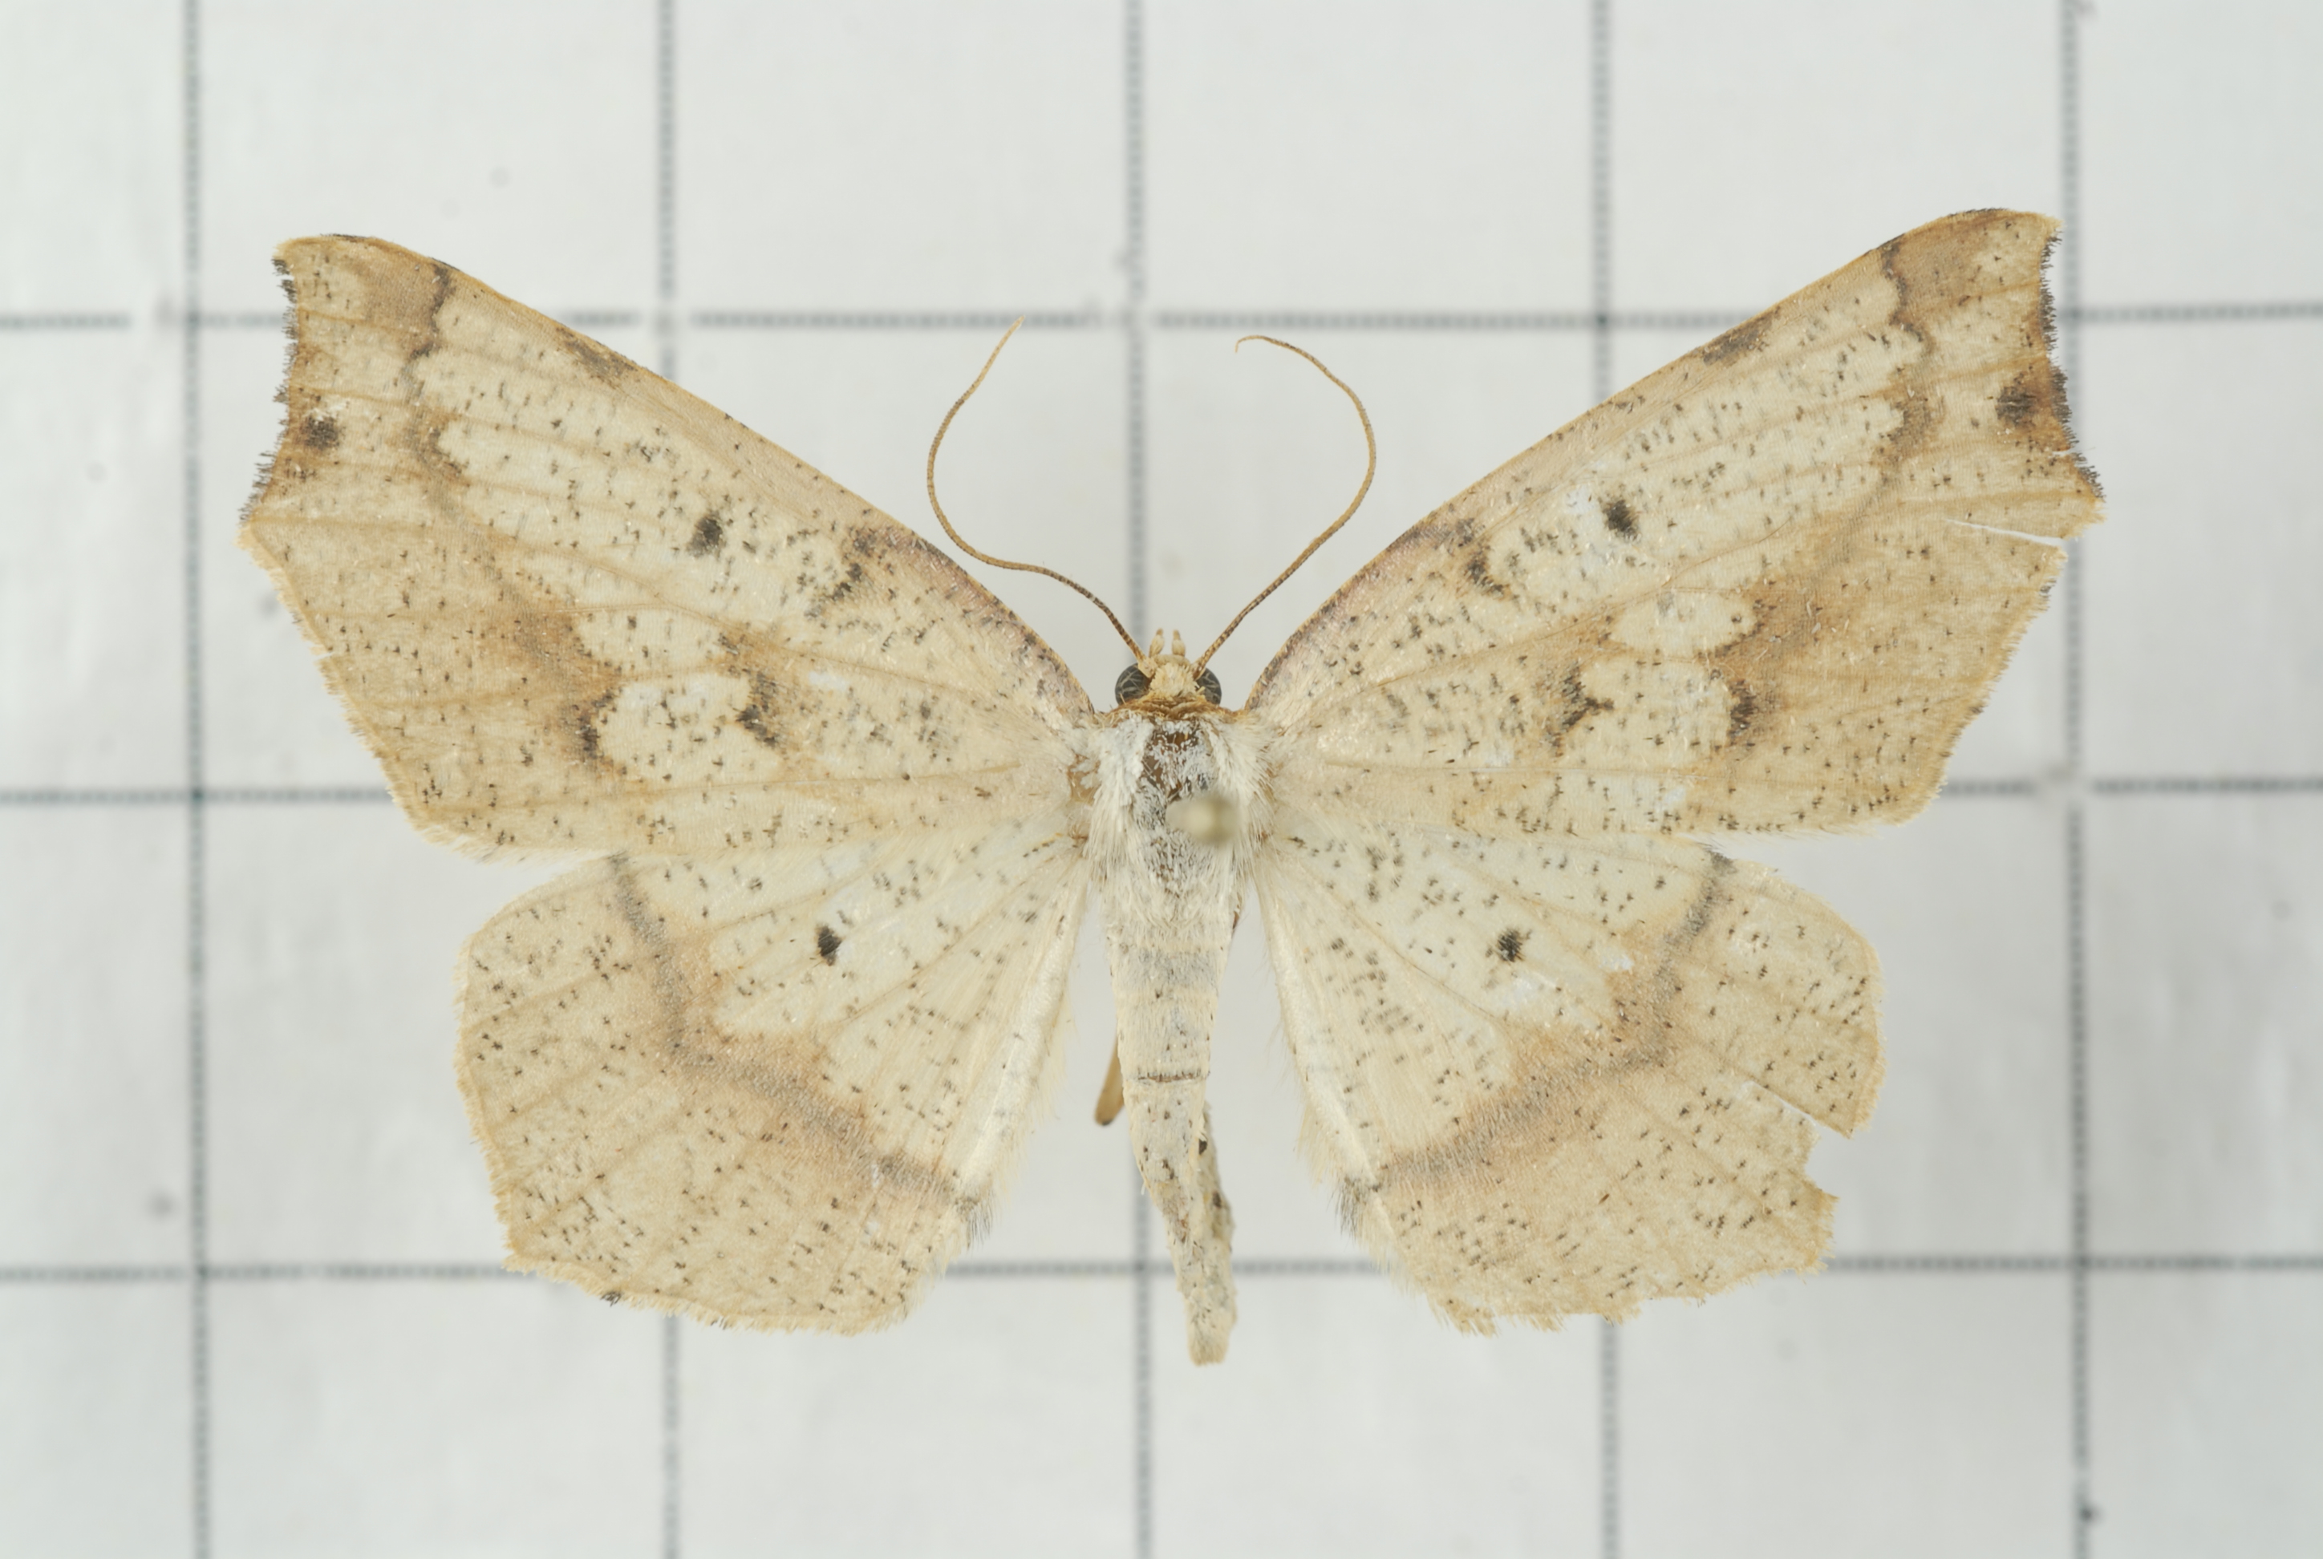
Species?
Pareclipsis umbrata
